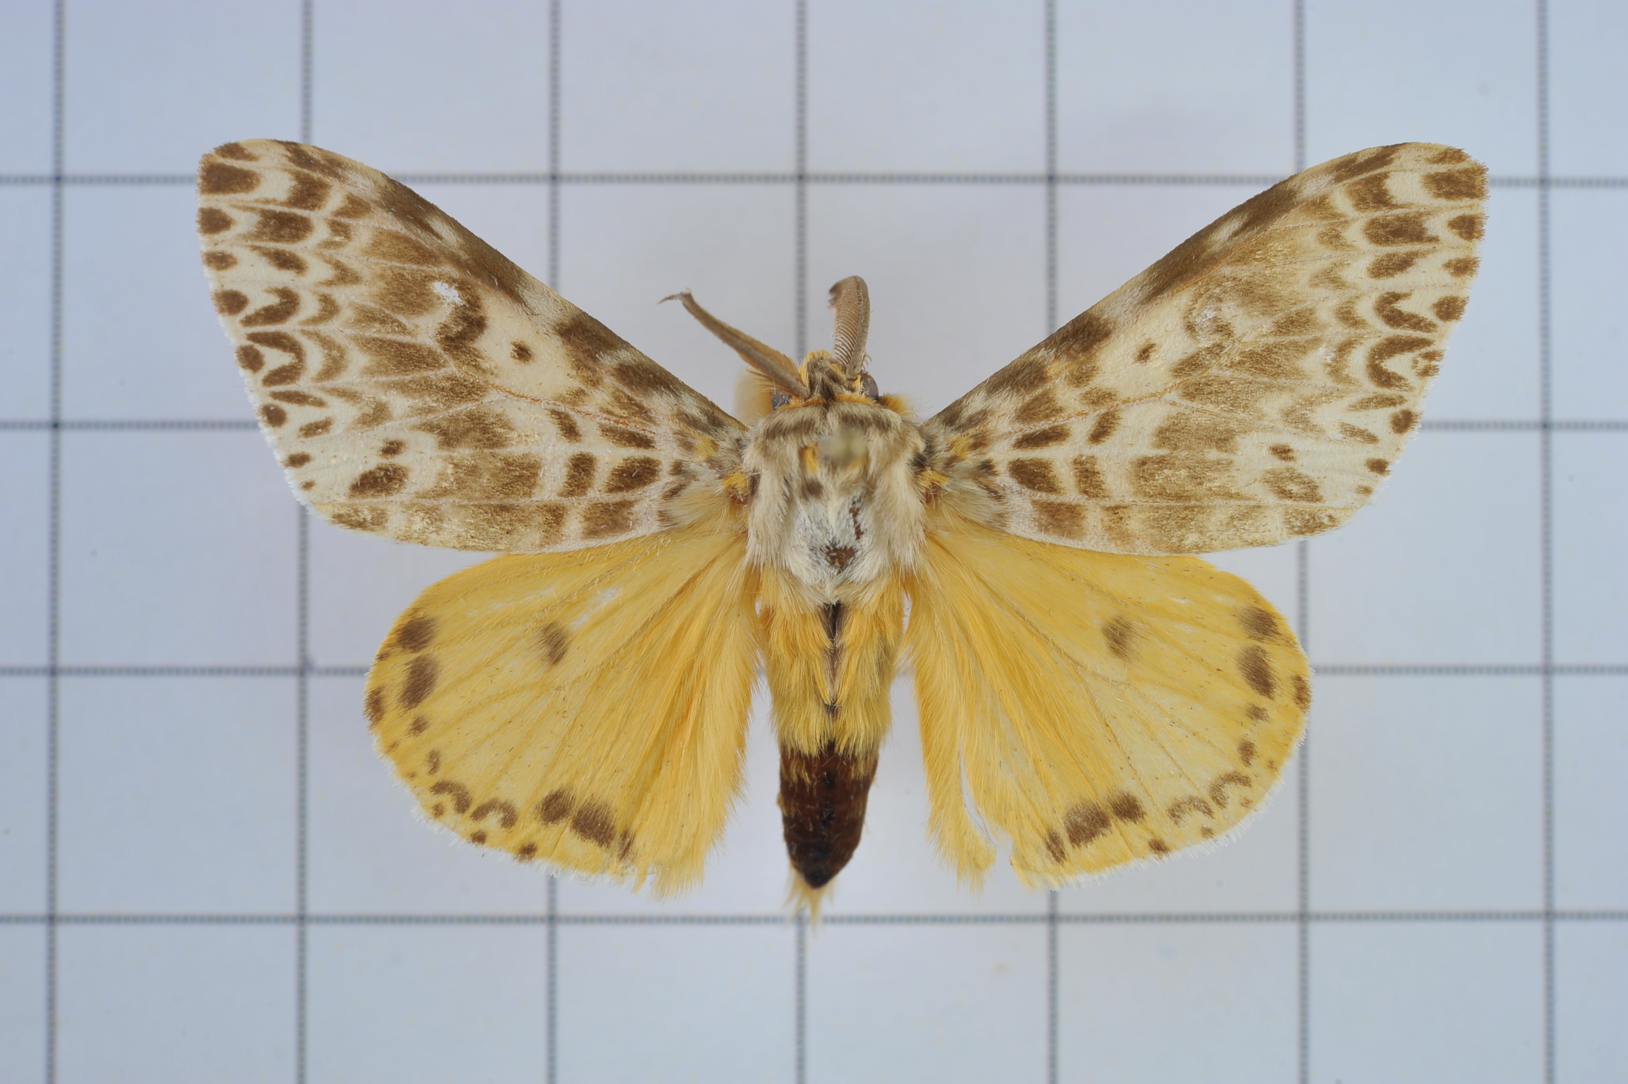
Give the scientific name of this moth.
Lymantria mathura subpallida
